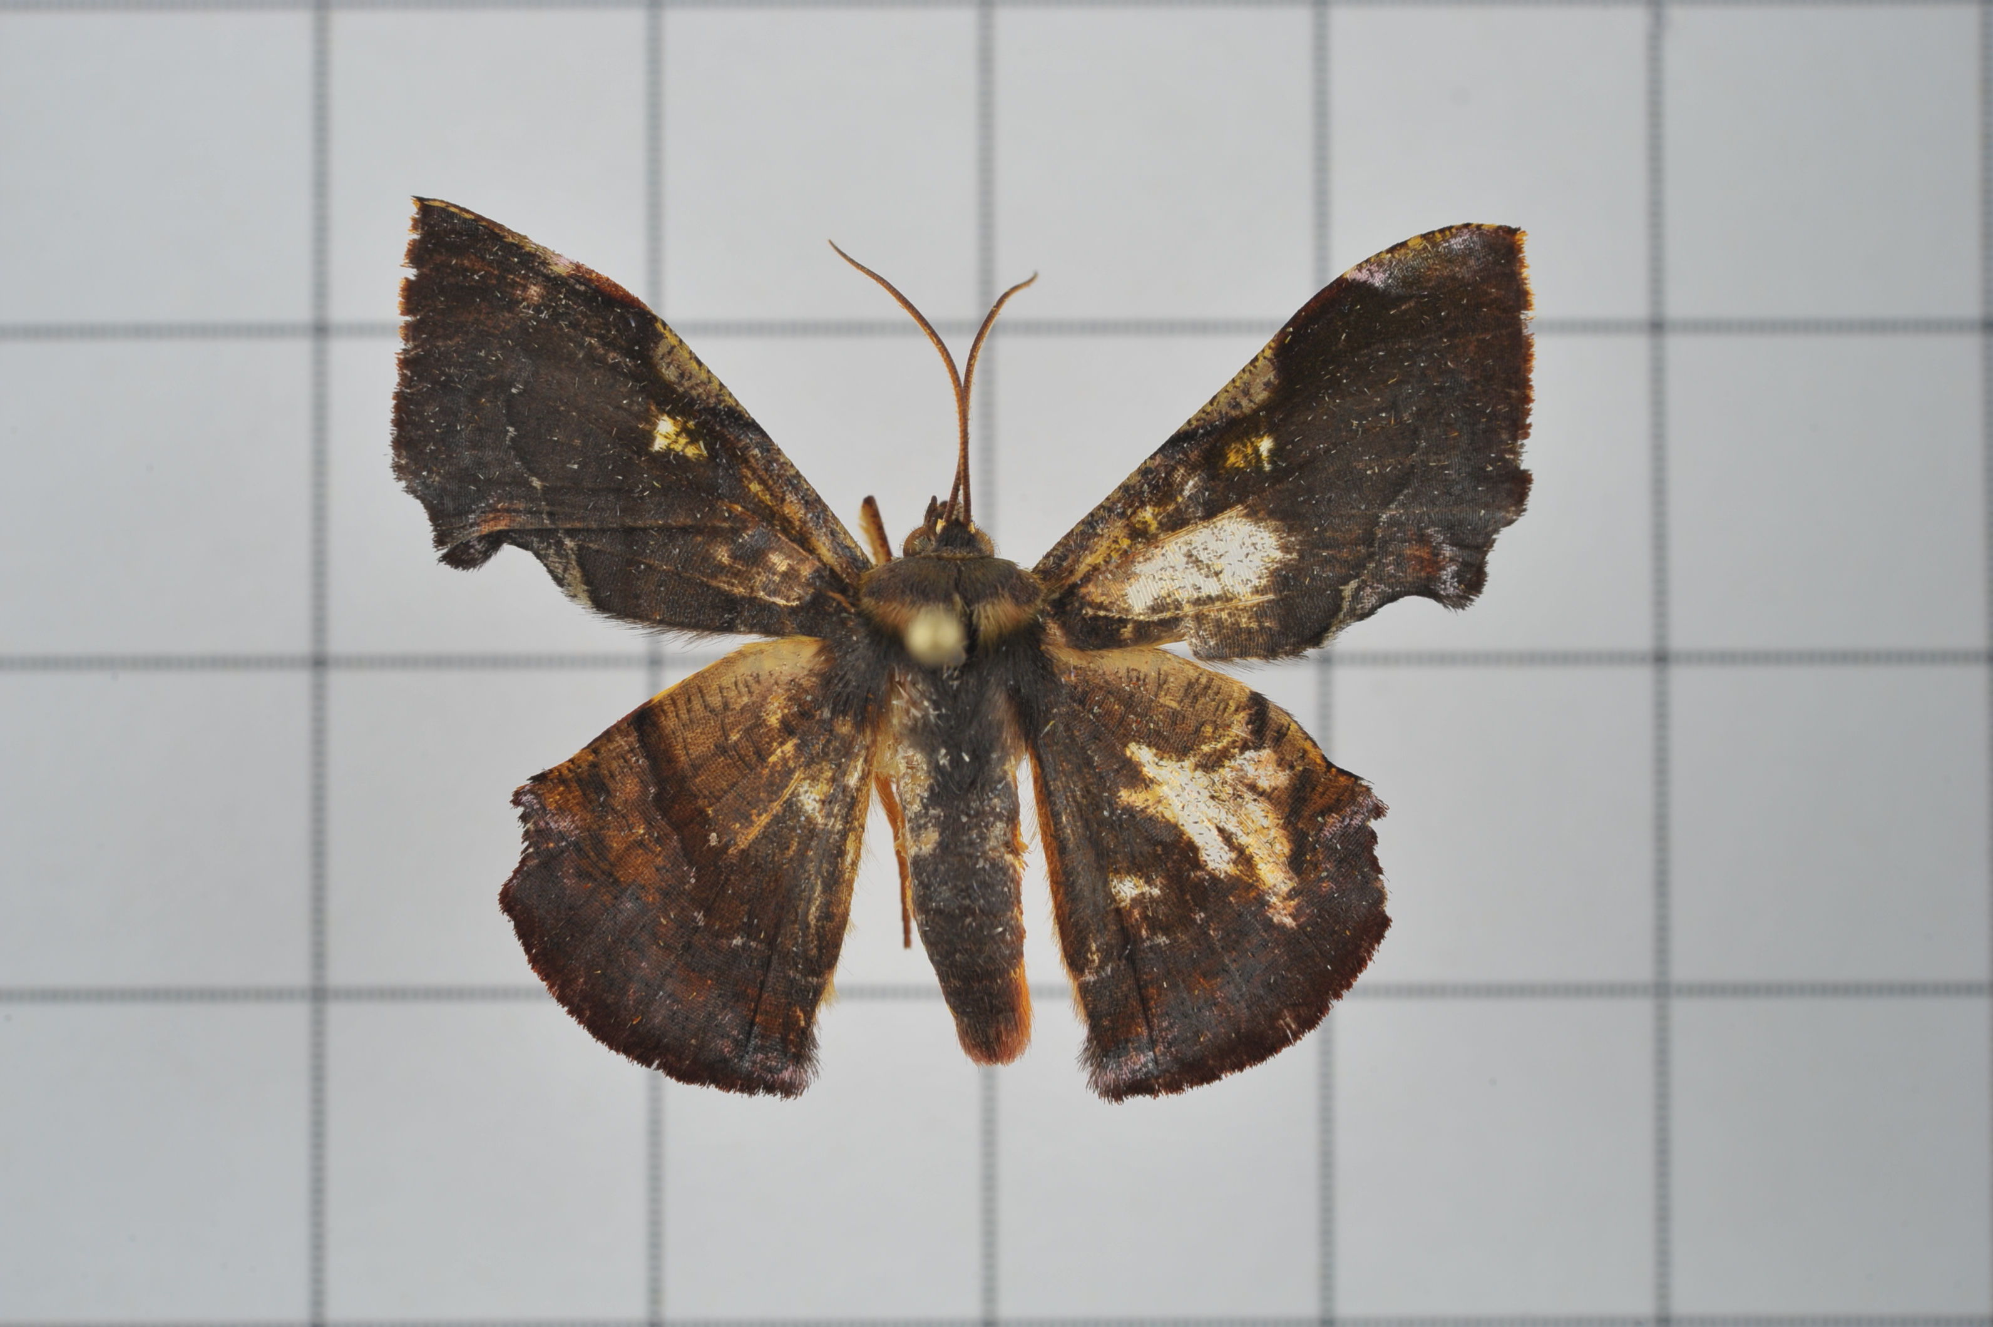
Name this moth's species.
Fascellina chromataria
